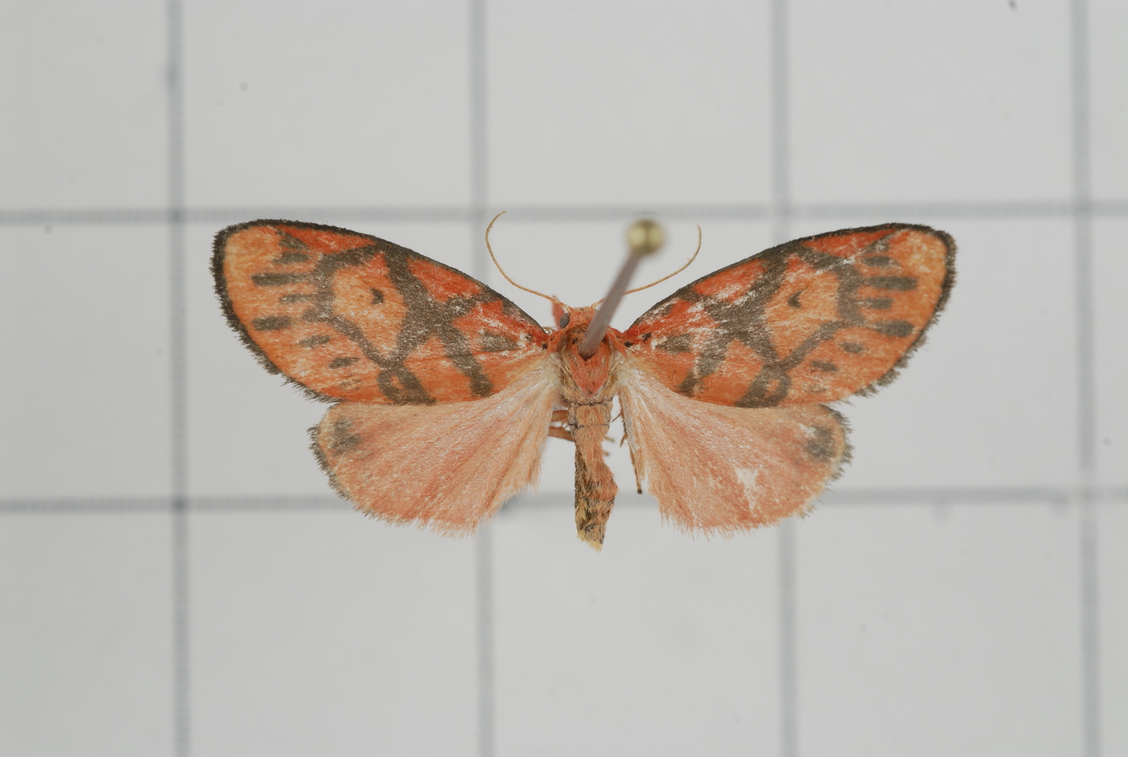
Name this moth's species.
Conicornuta convexa
